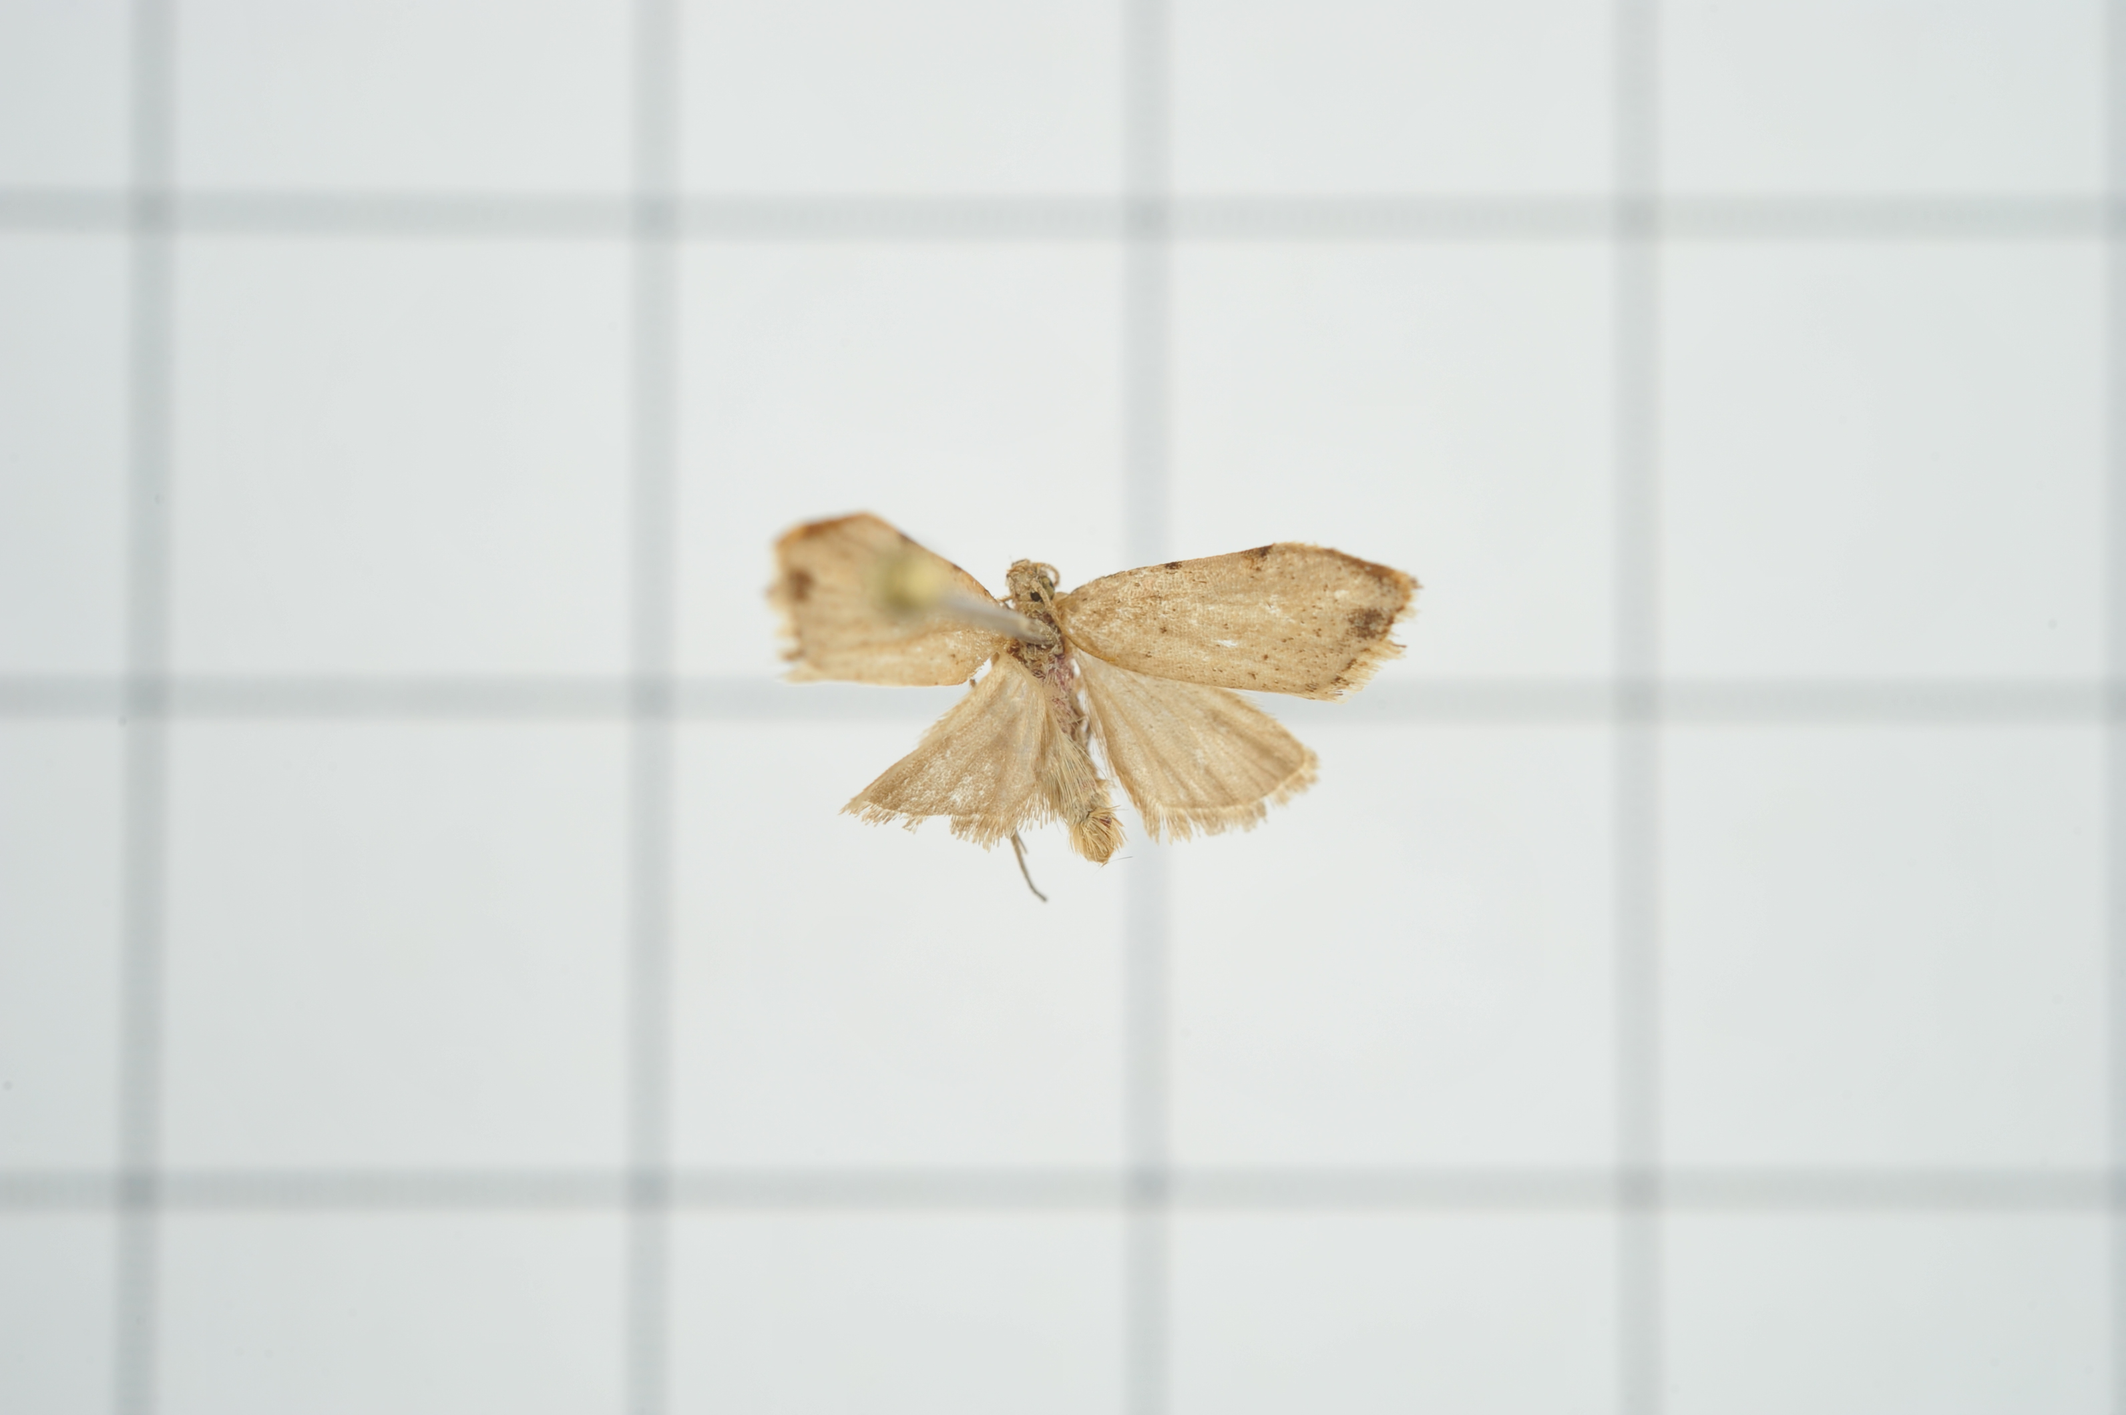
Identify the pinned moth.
Oxacme cretacea
